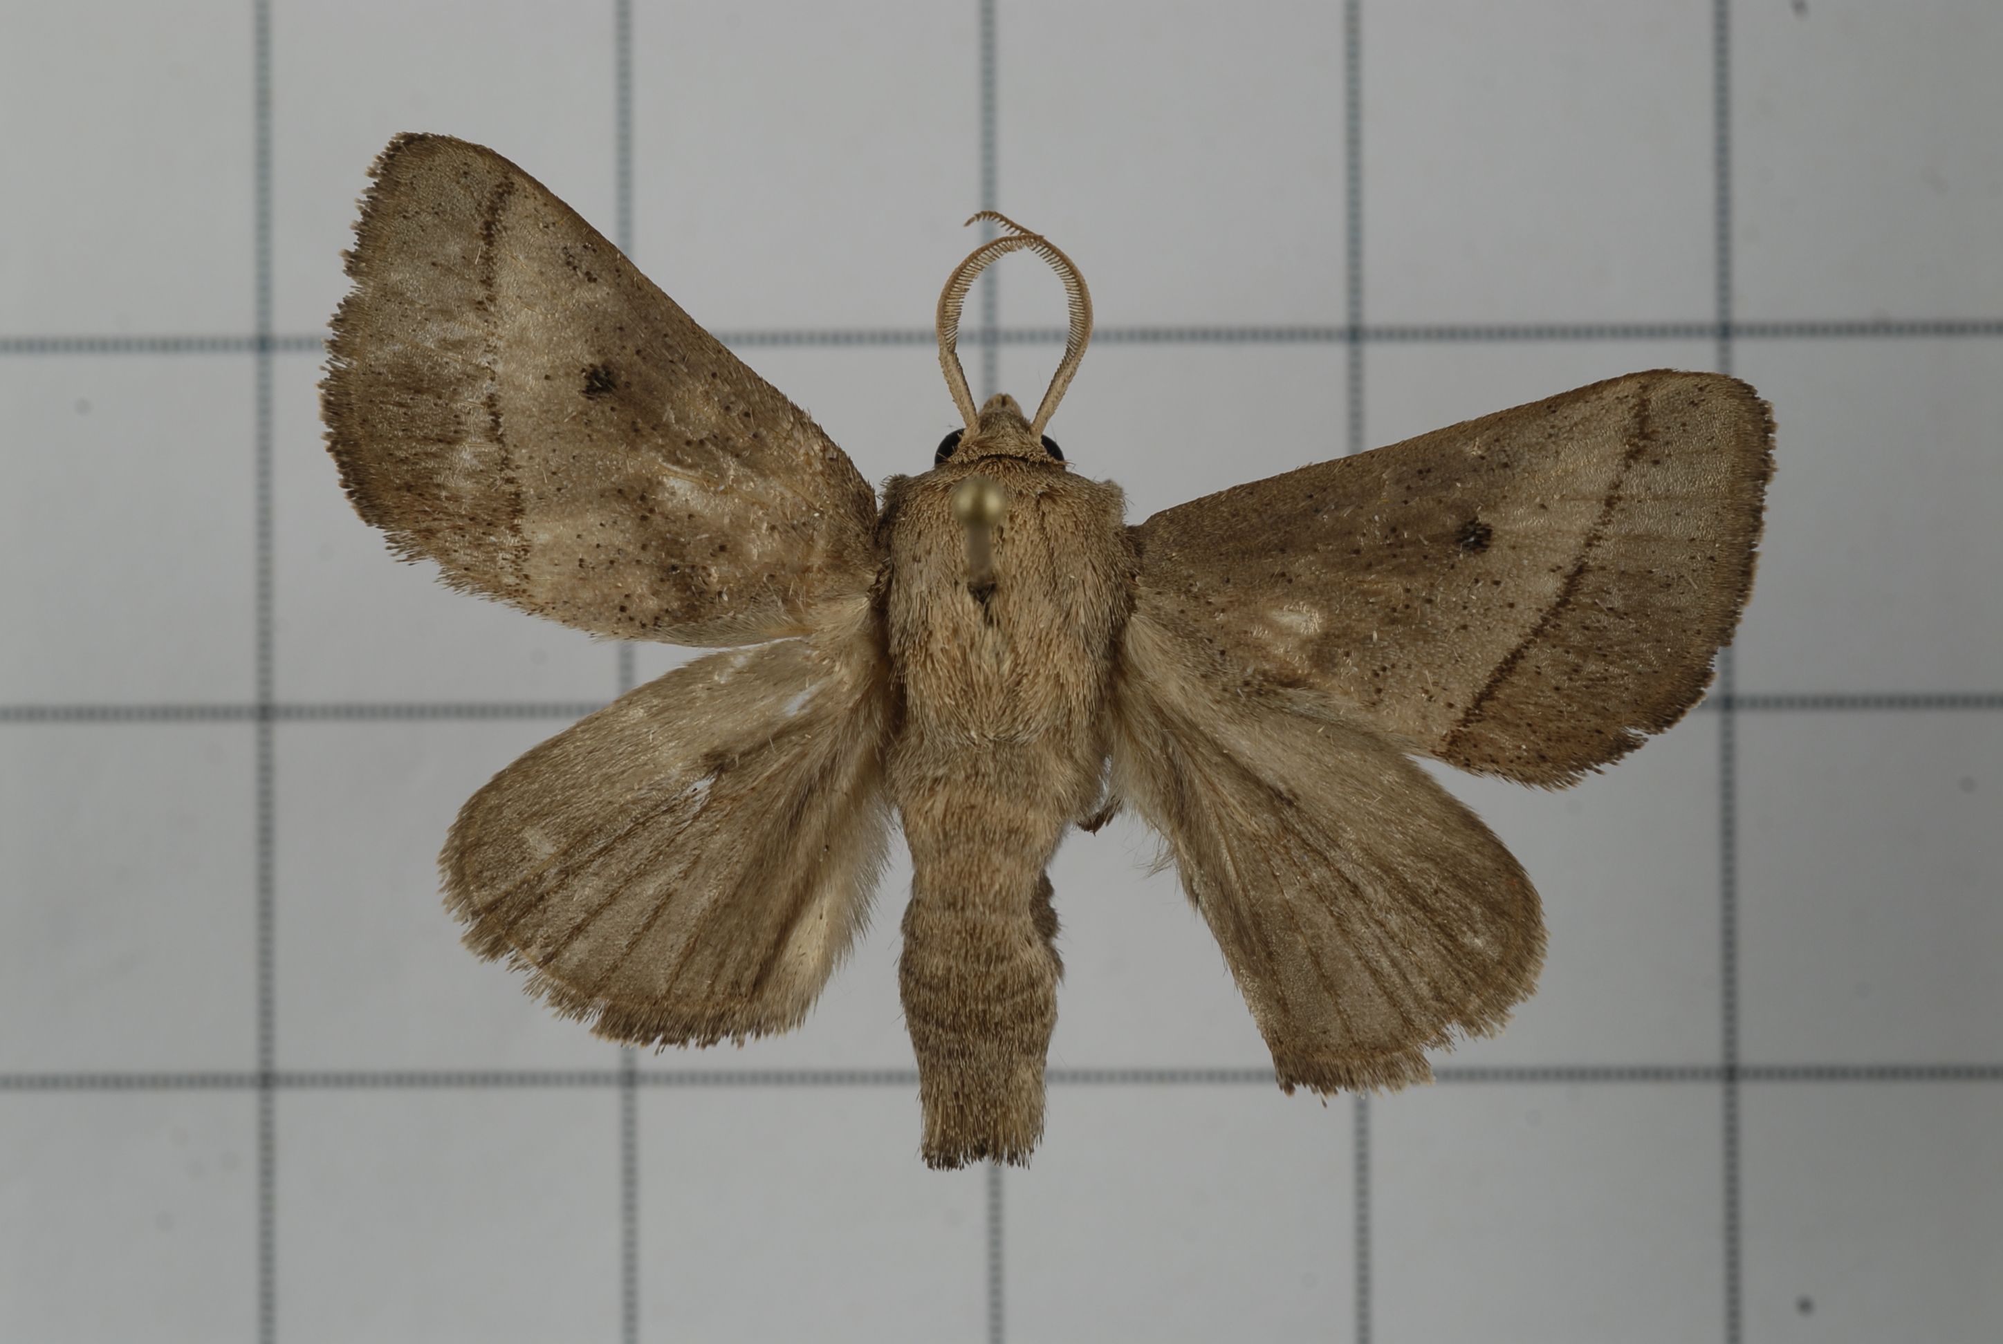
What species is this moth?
Thosea sinensis
